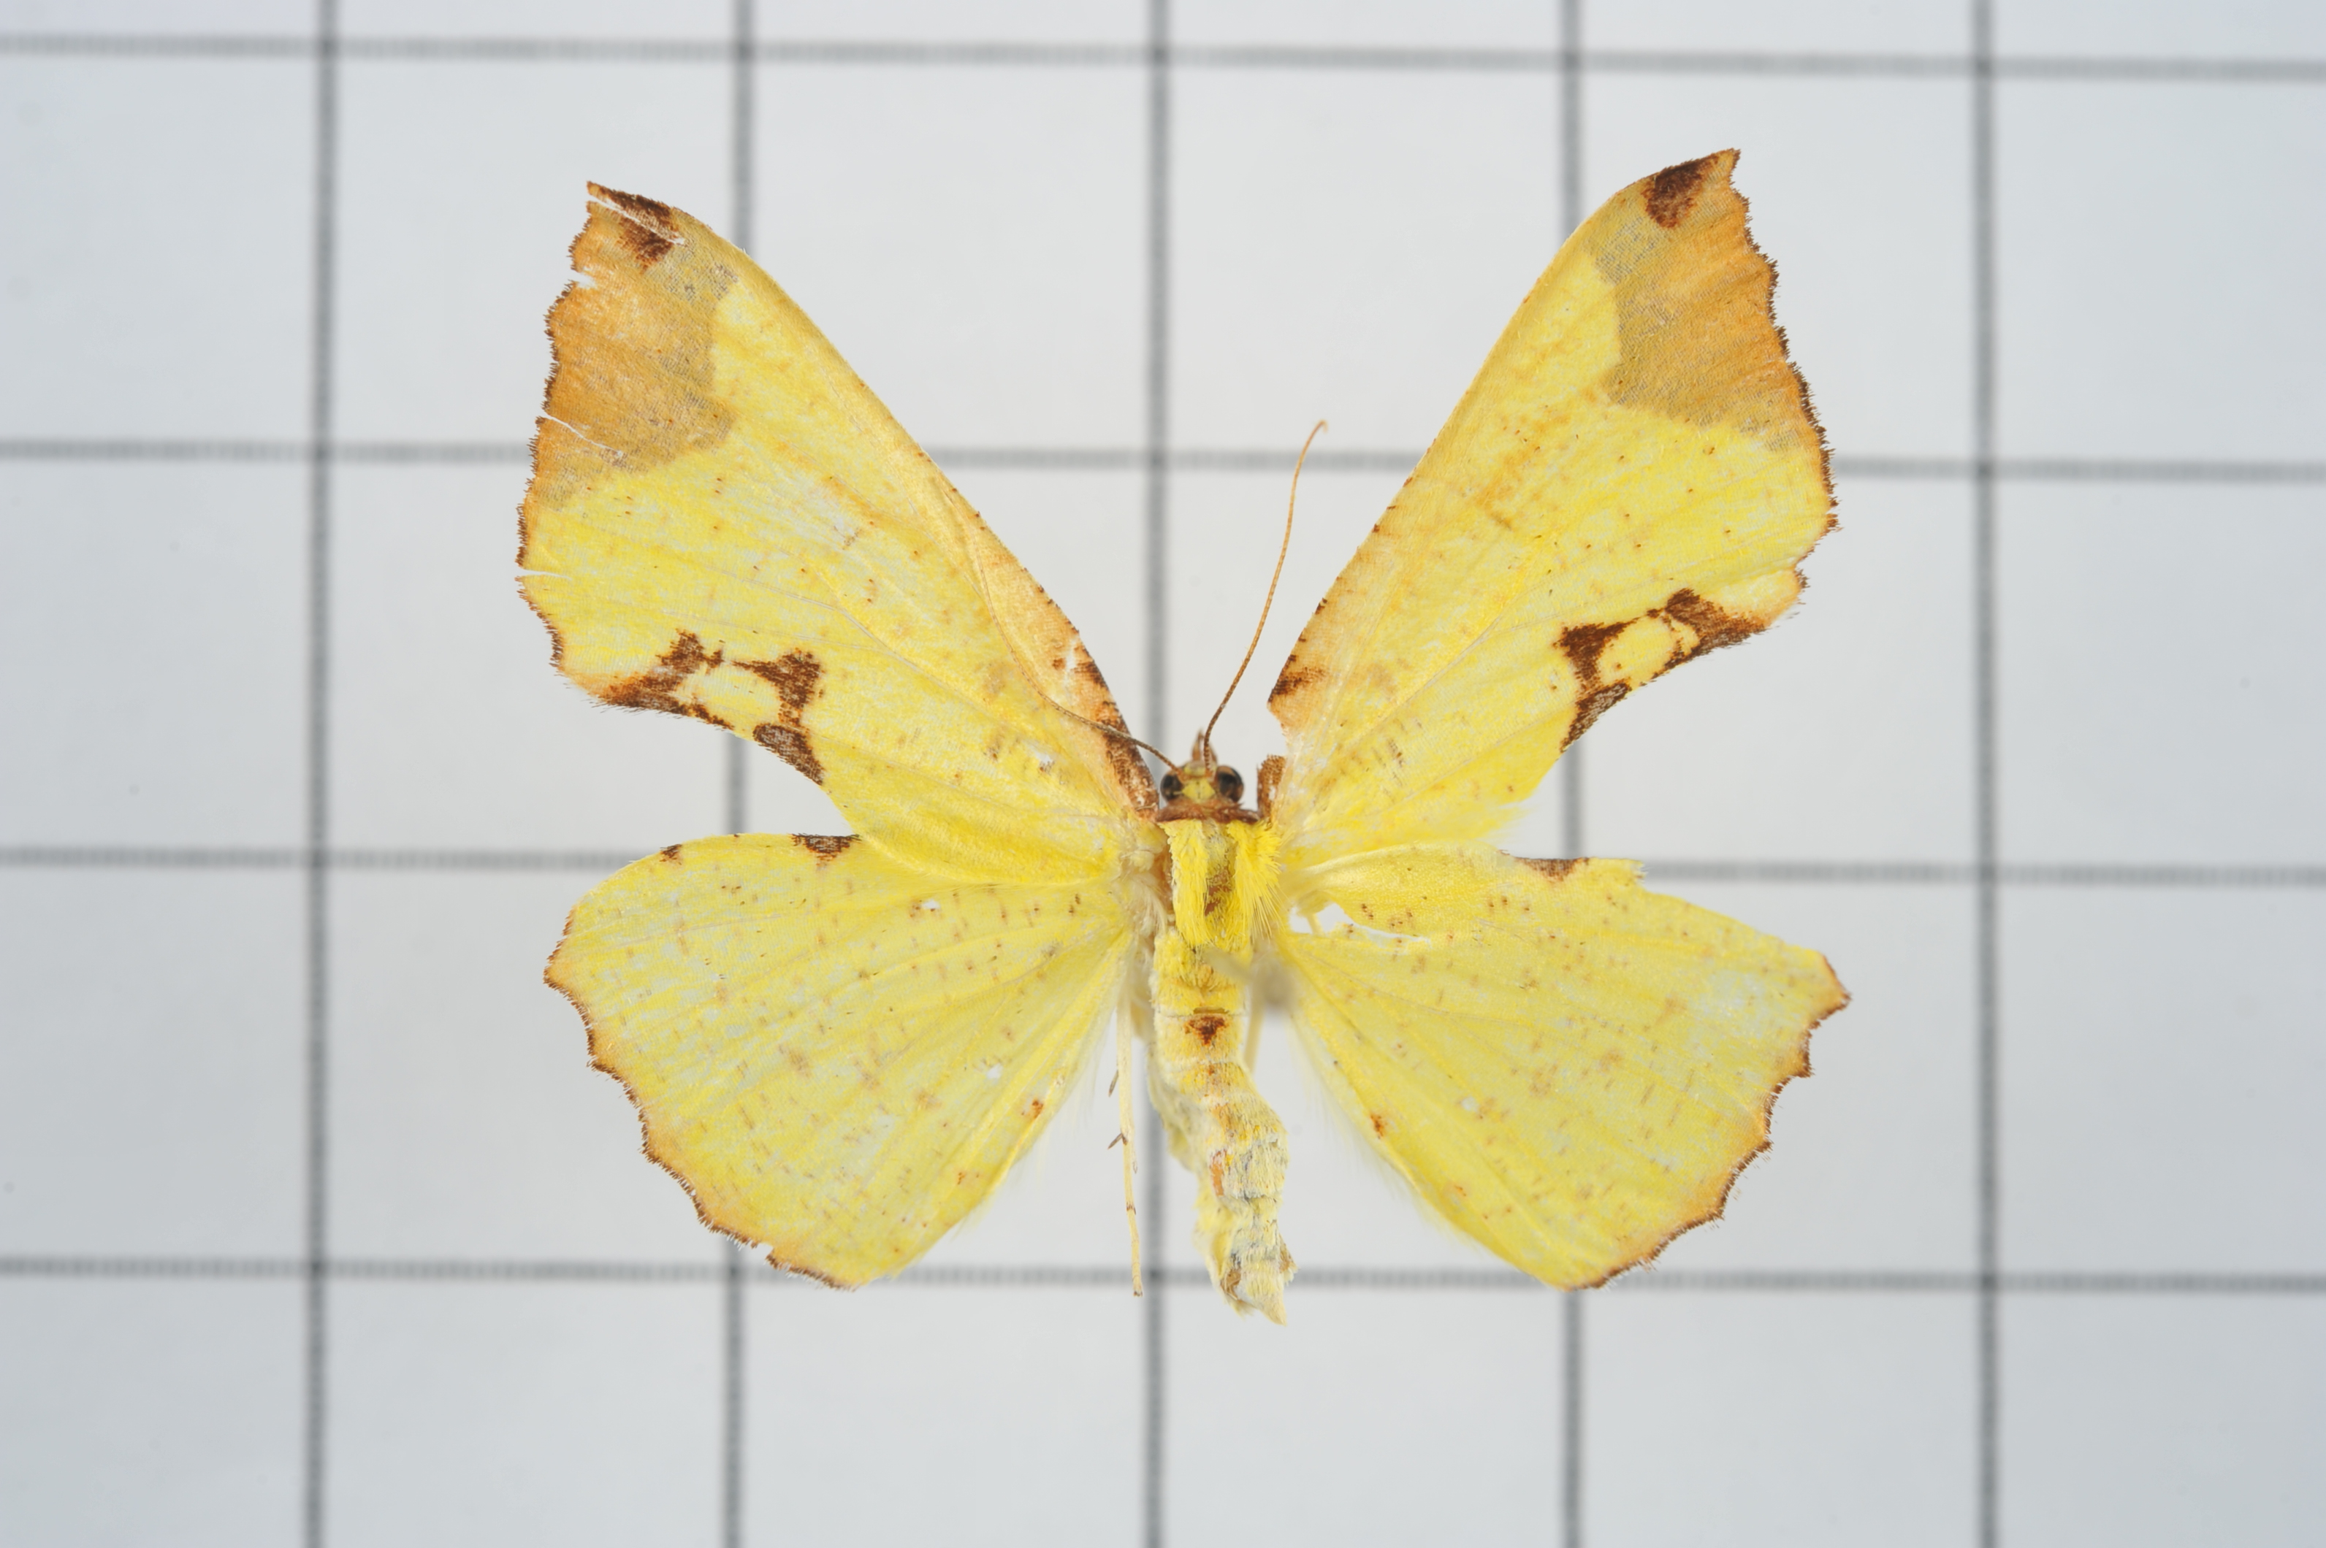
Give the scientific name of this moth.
Corymica pryeri
